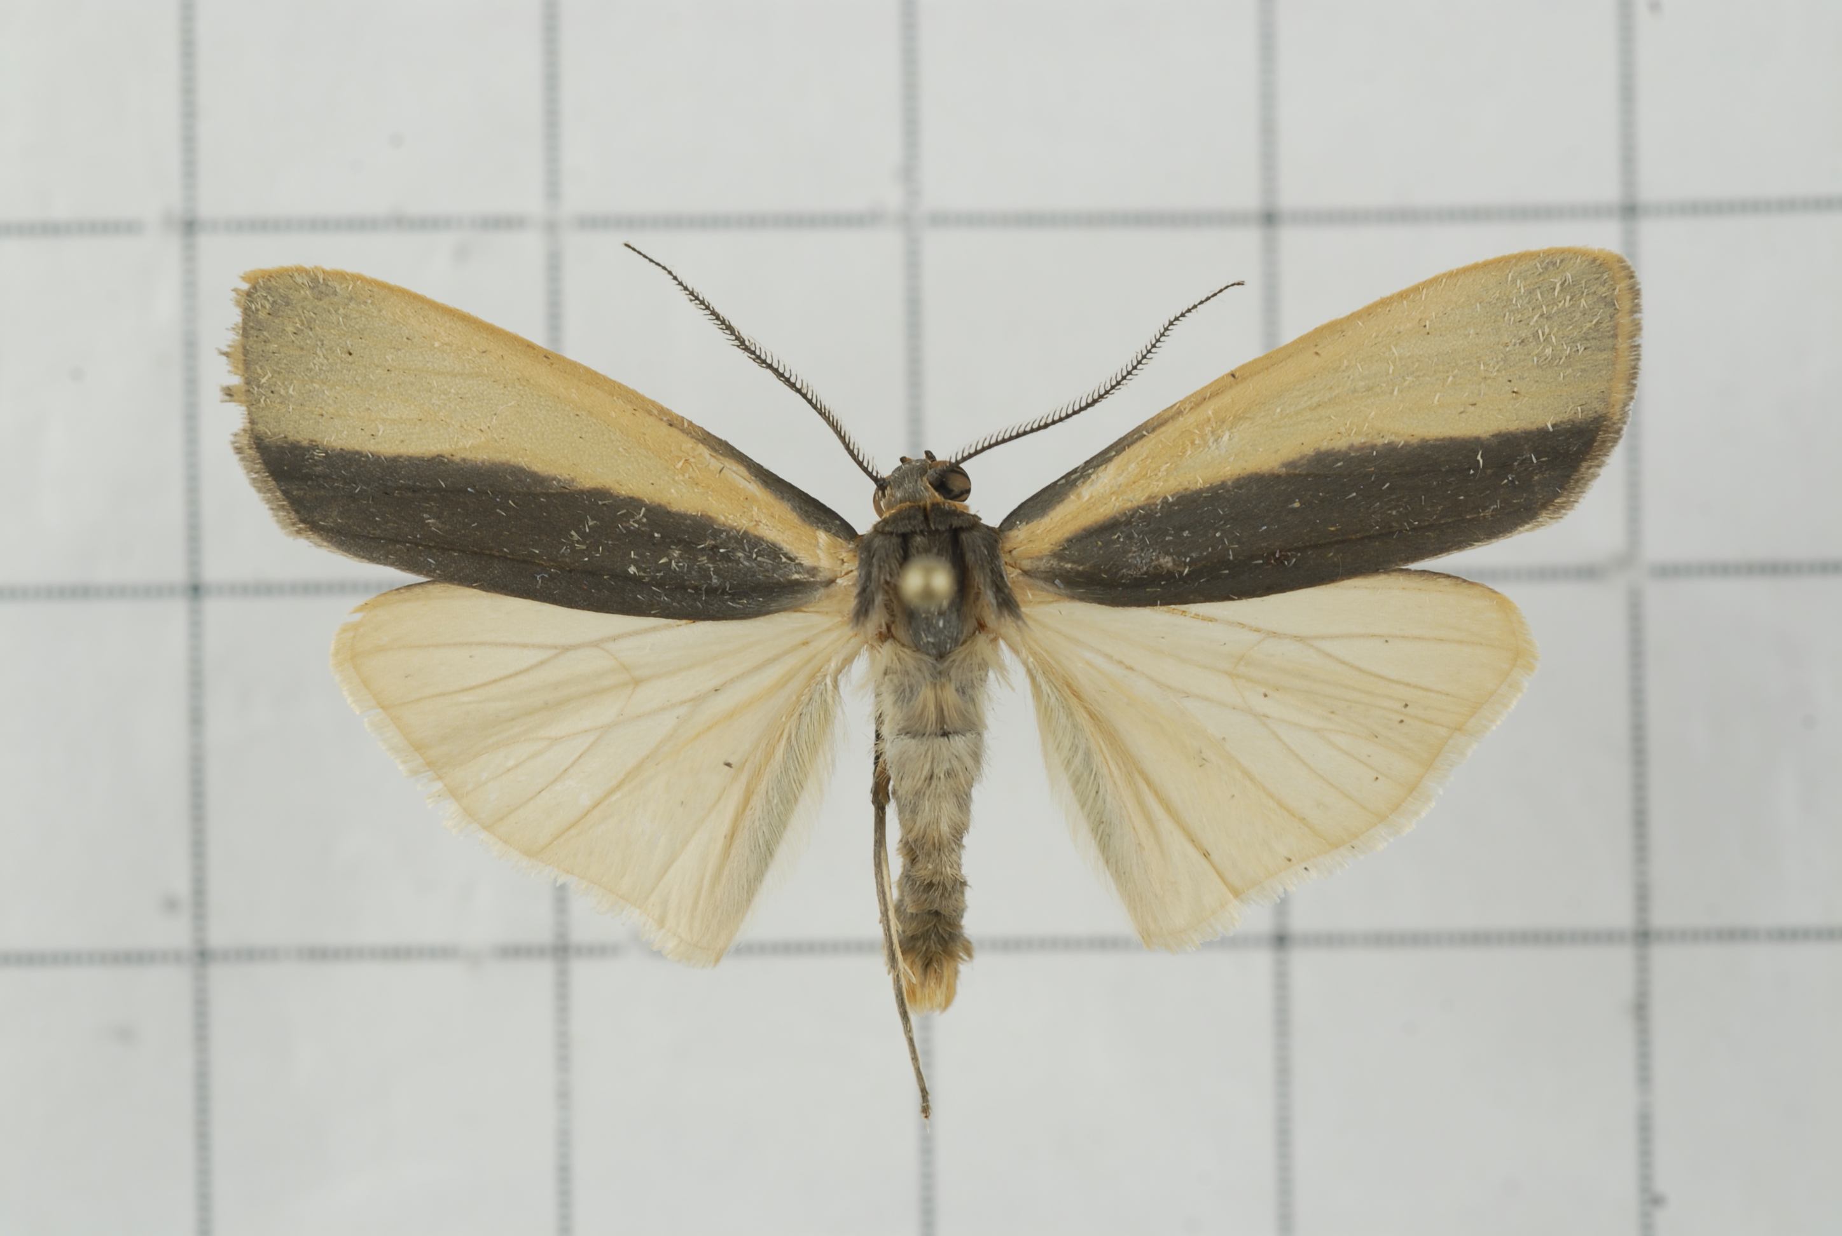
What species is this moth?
Hesudra divisa
